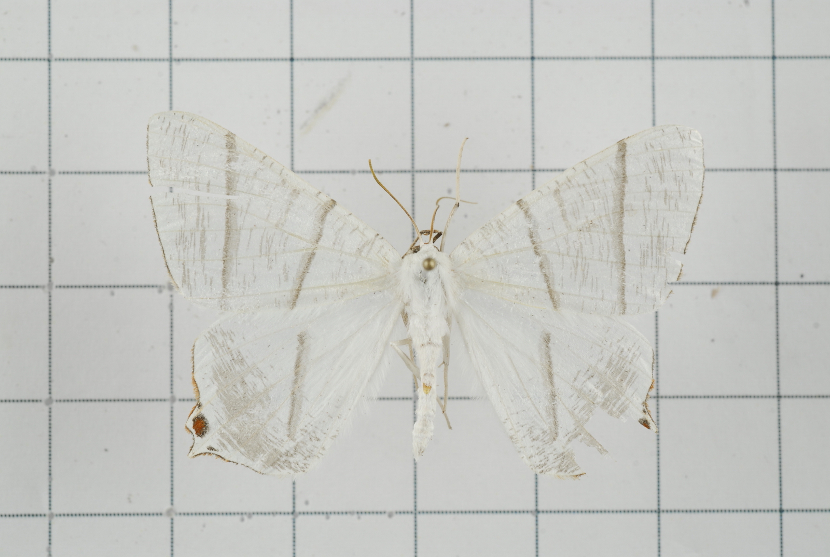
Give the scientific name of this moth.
Ourapteryx similaria horishana
